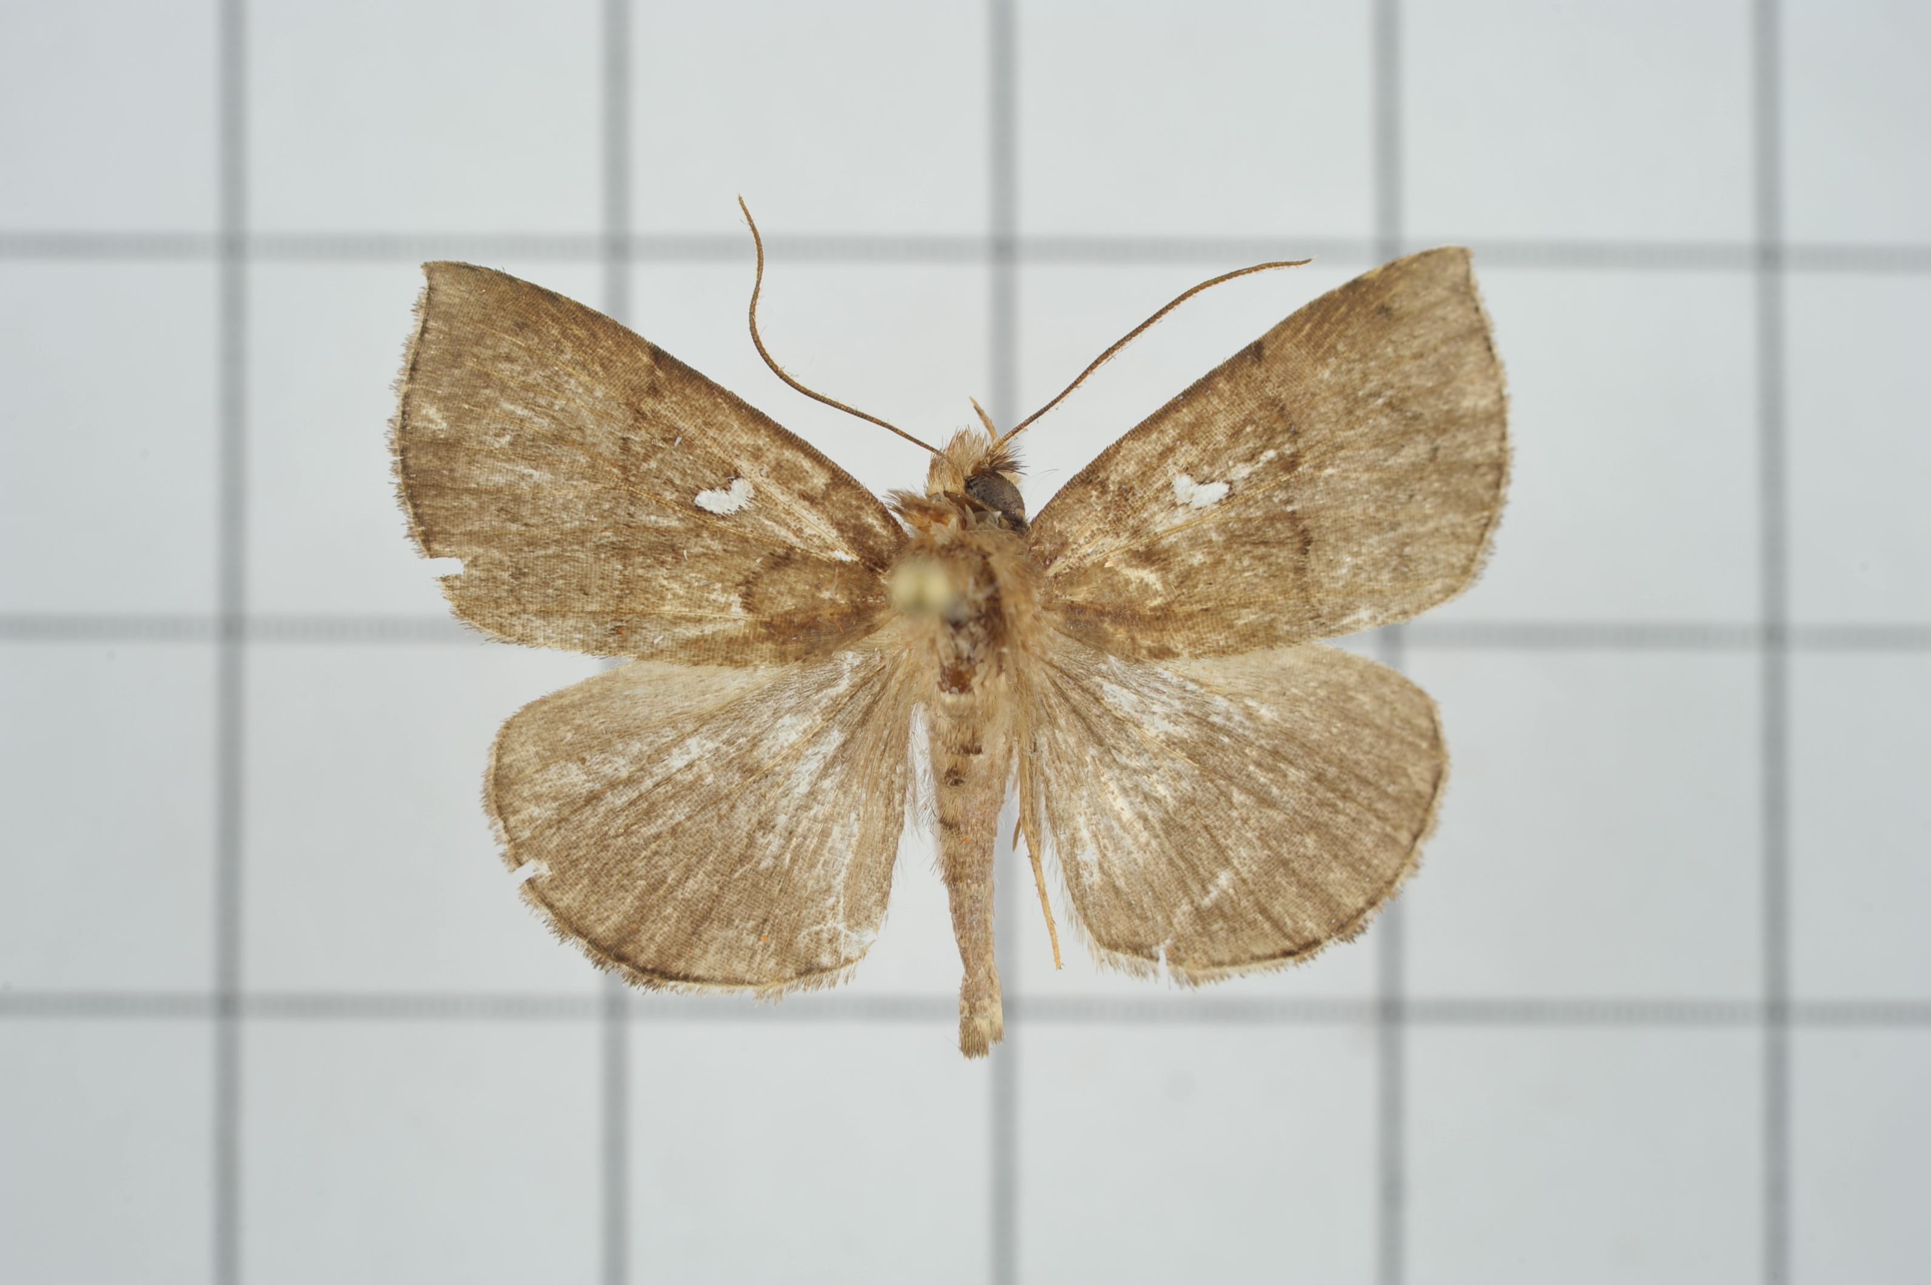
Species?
Hypena albopunctalis
